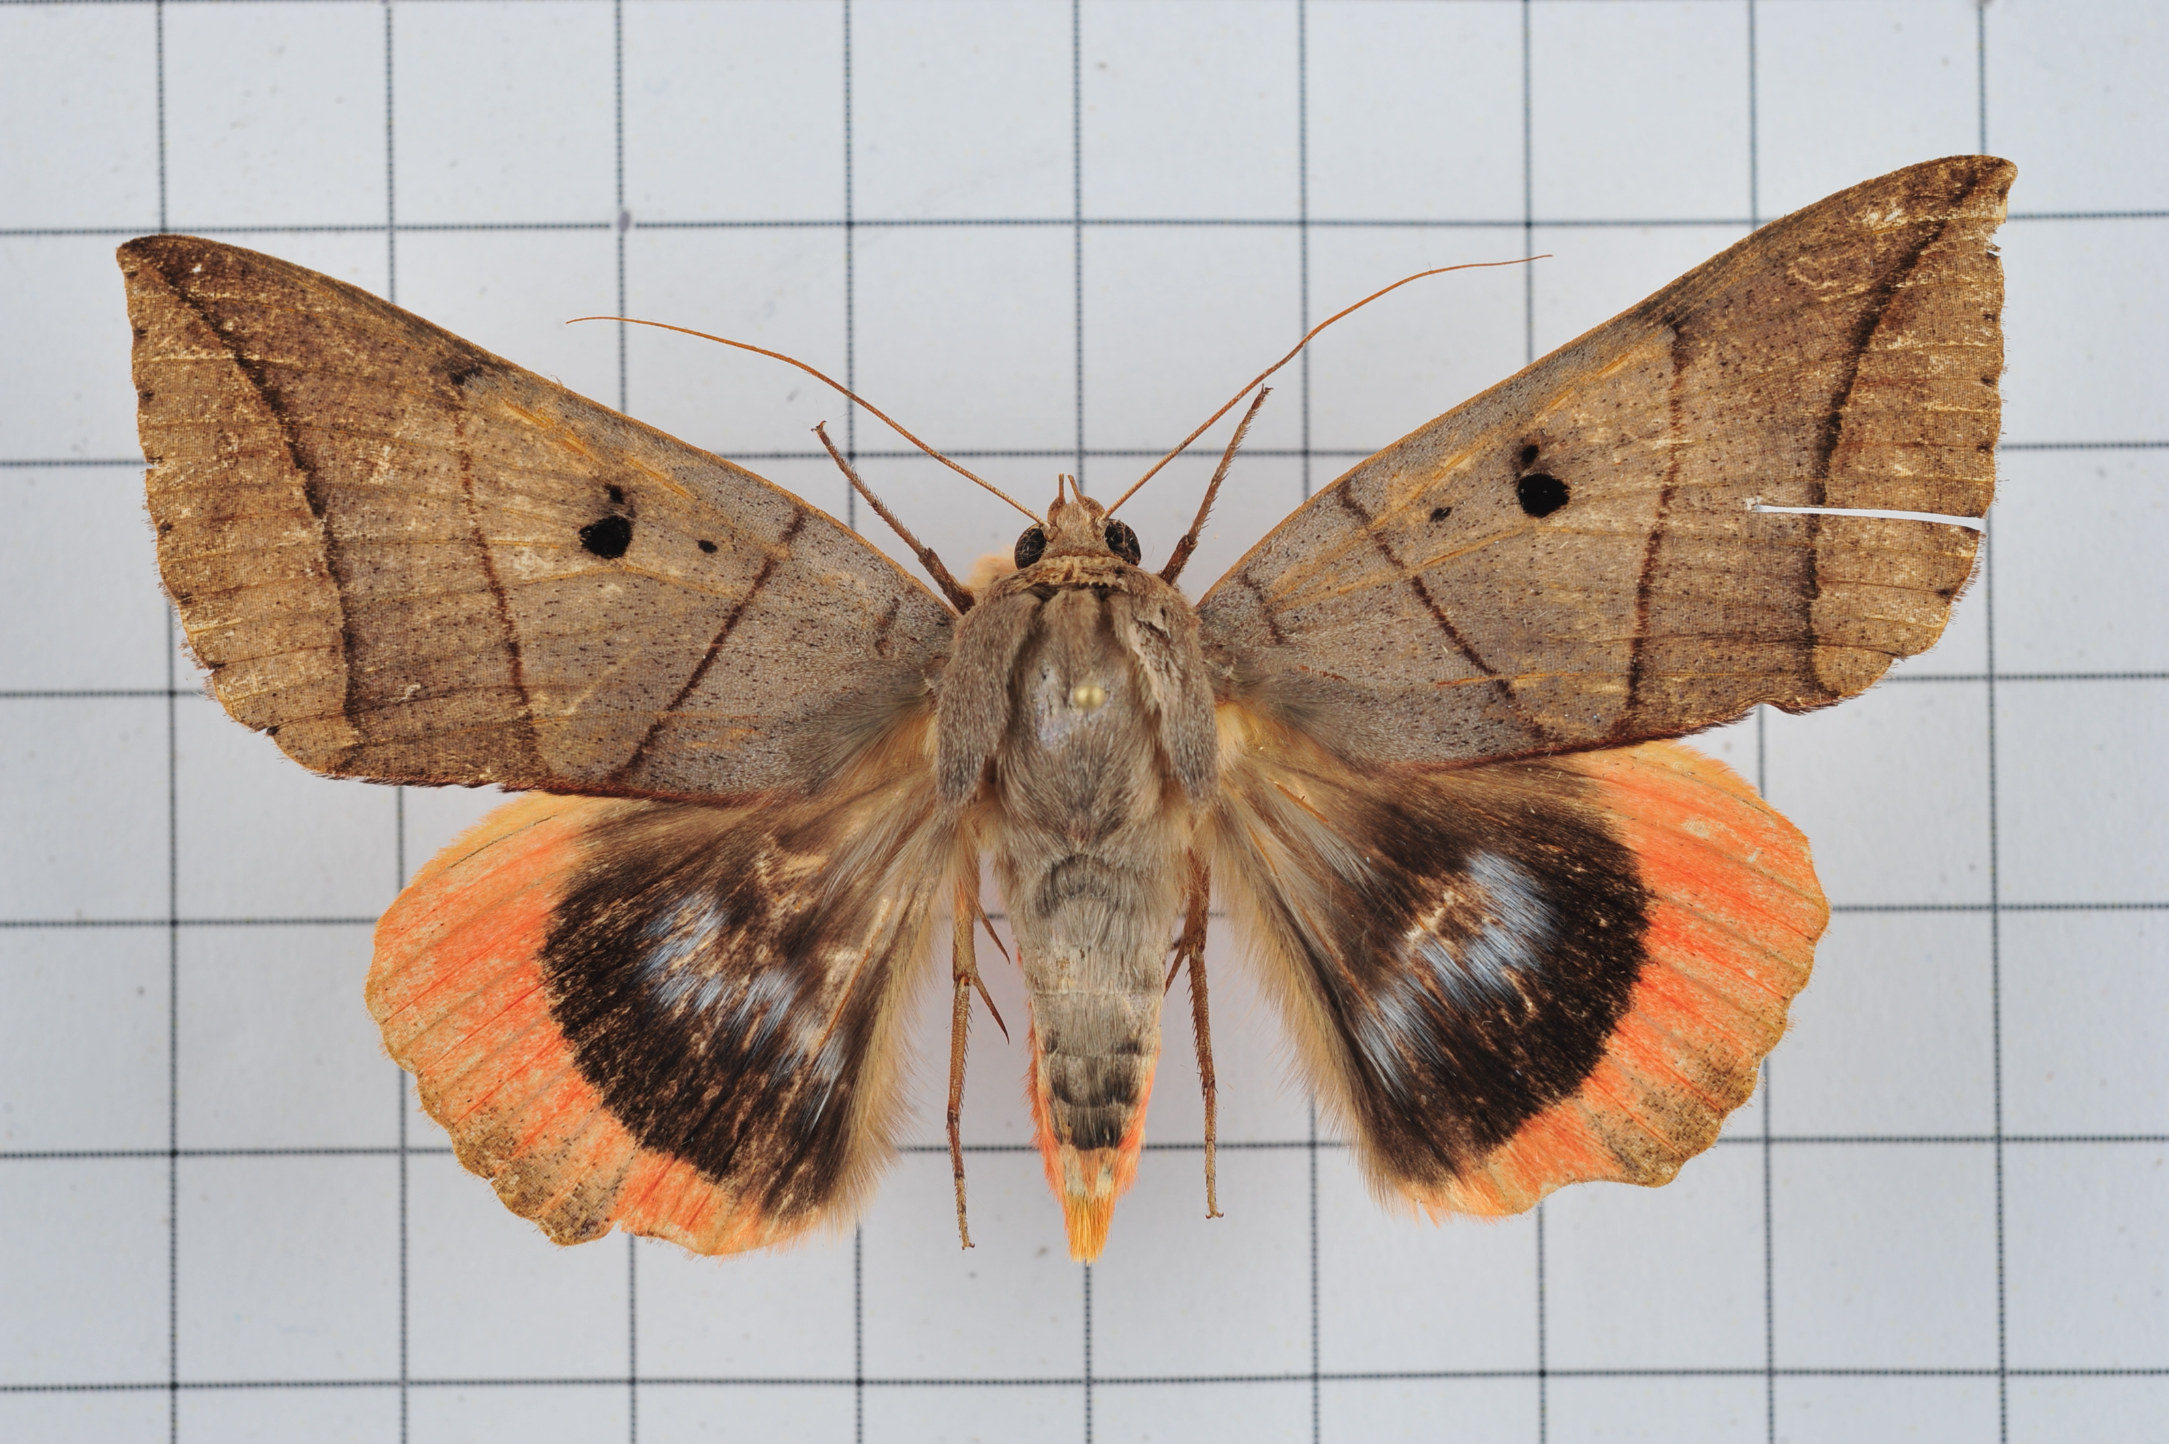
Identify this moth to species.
Thyas juno
